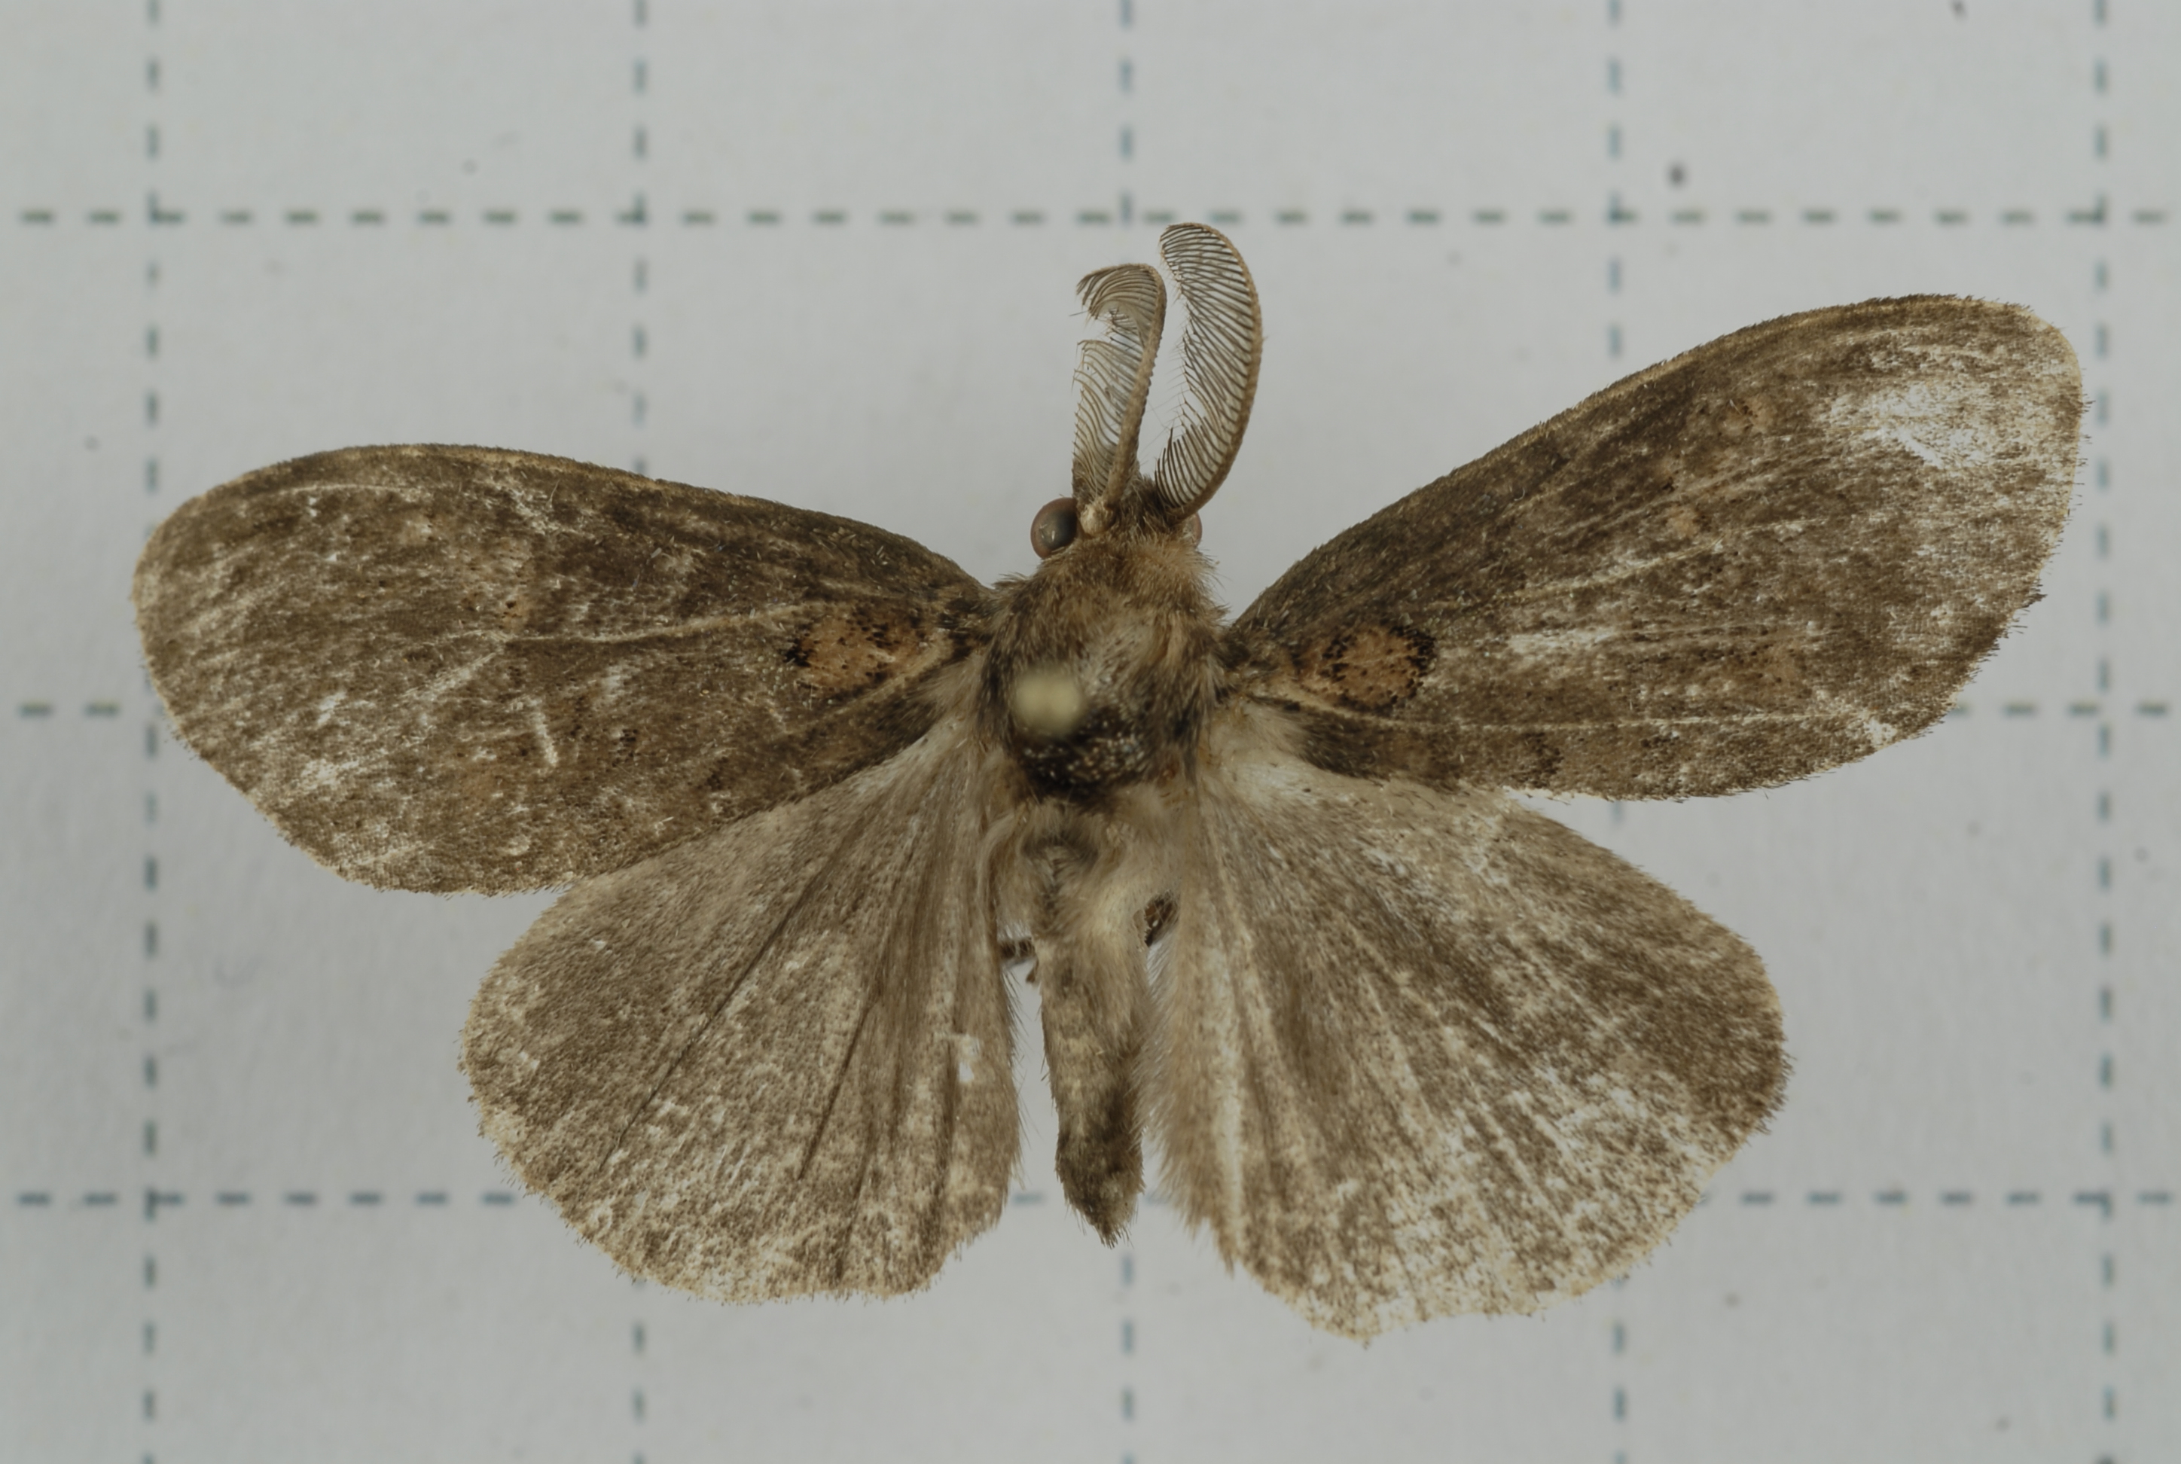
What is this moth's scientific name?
Olene dudgeoni
